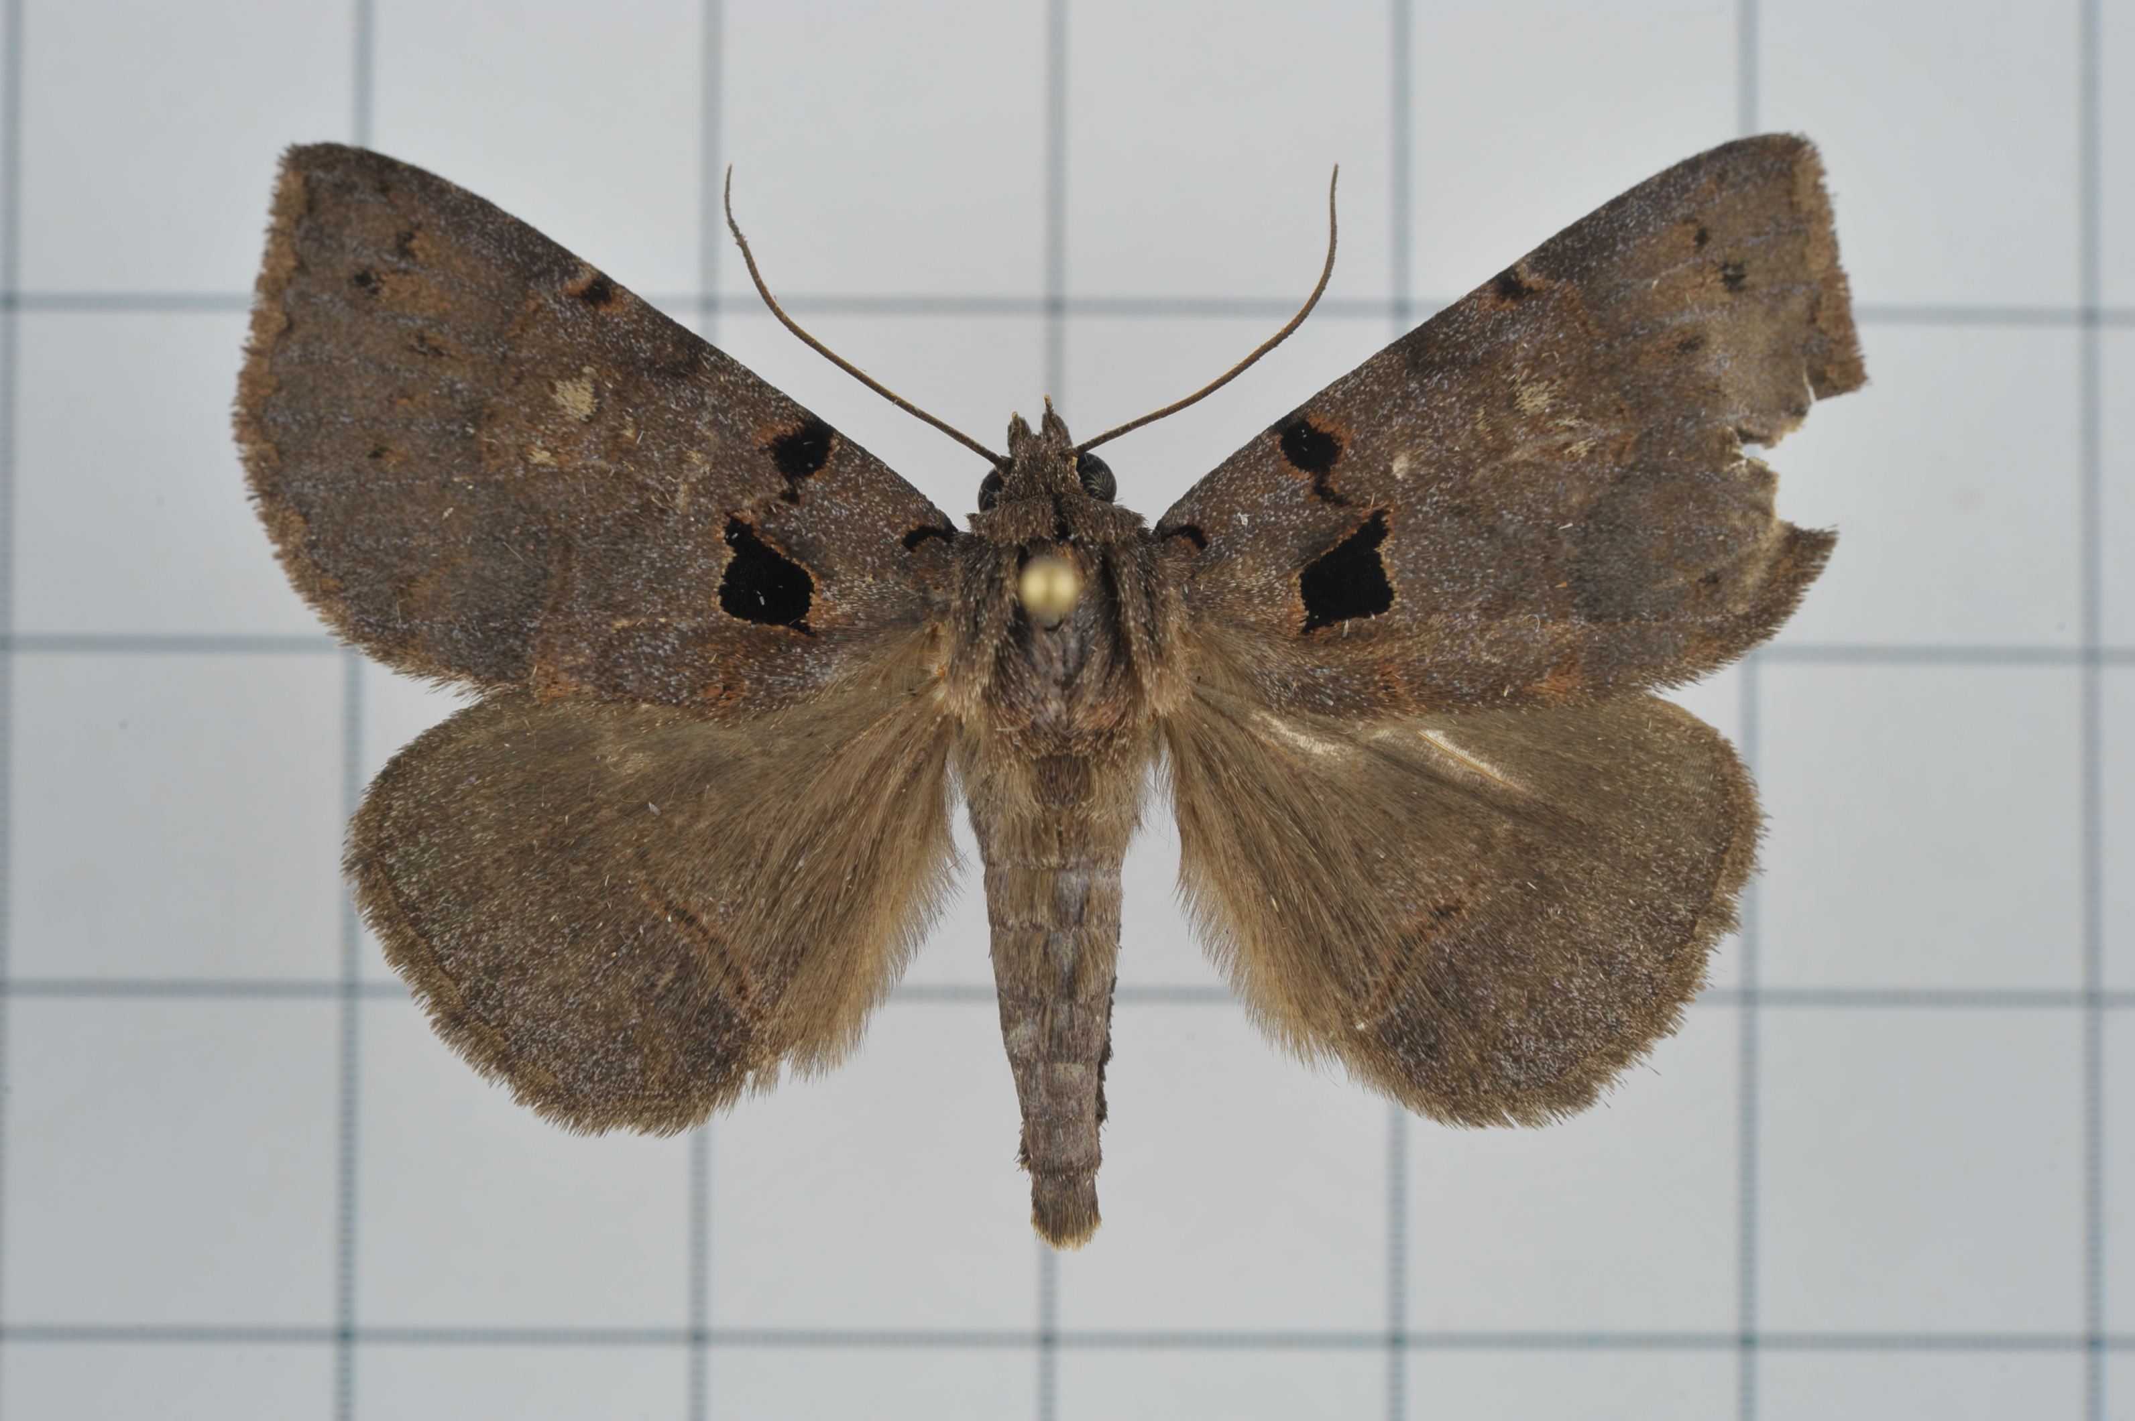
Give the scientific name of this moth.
Avatha bipartita
